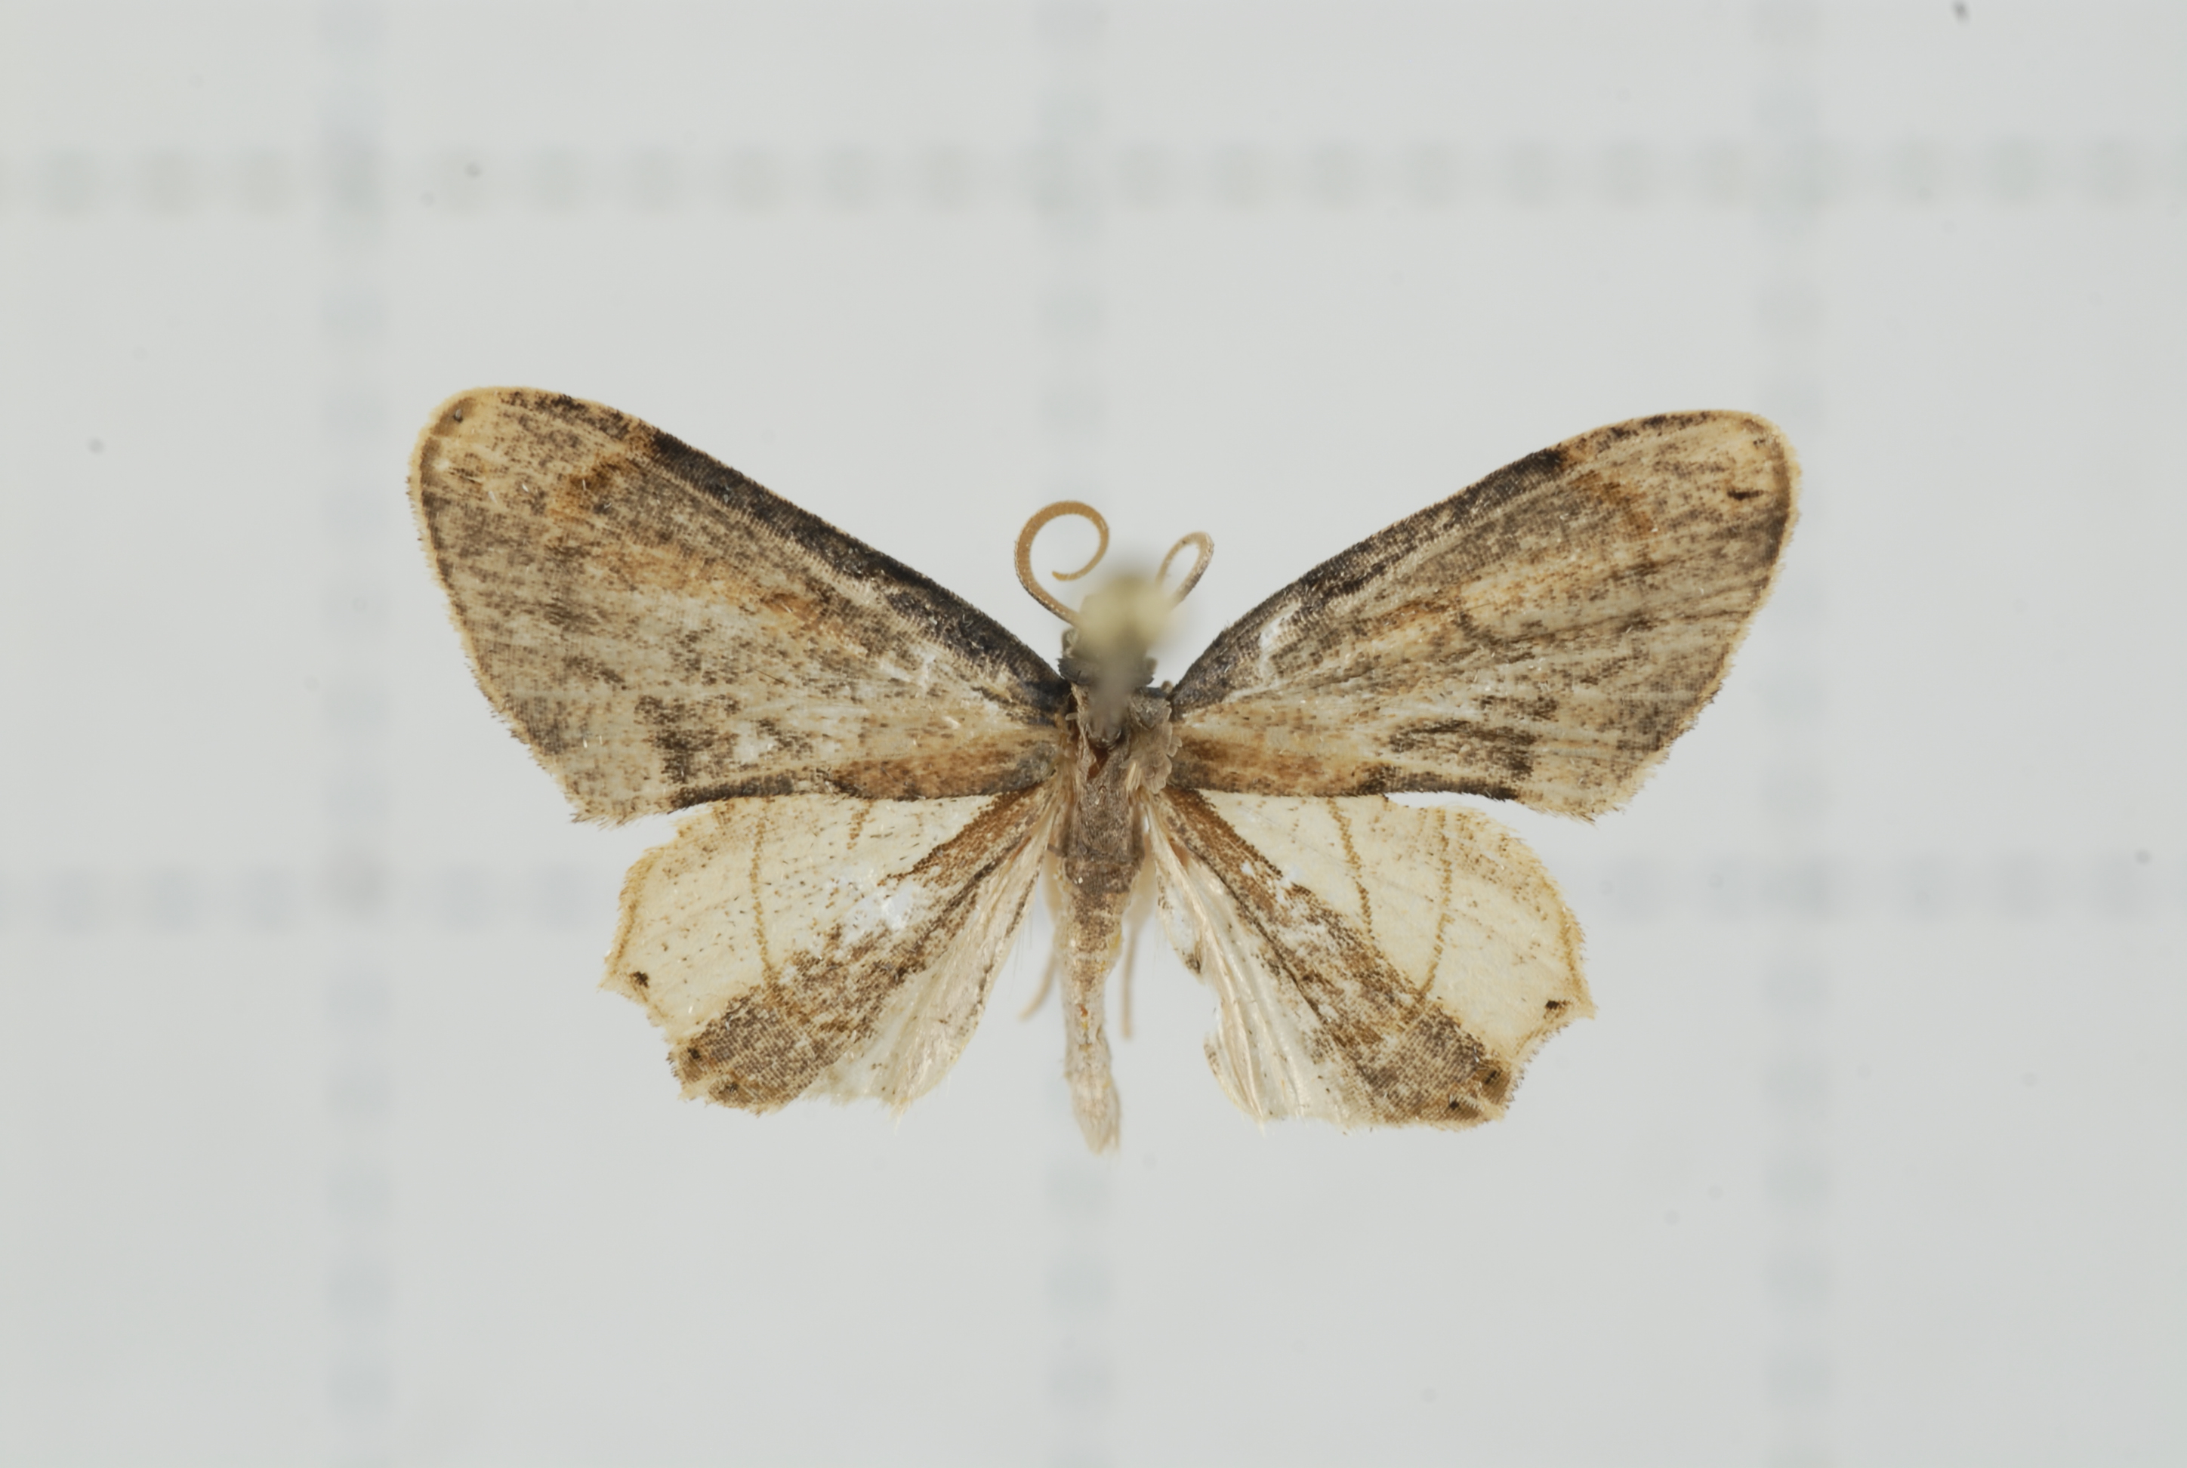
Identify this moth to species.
Warreniplema fumicosta
